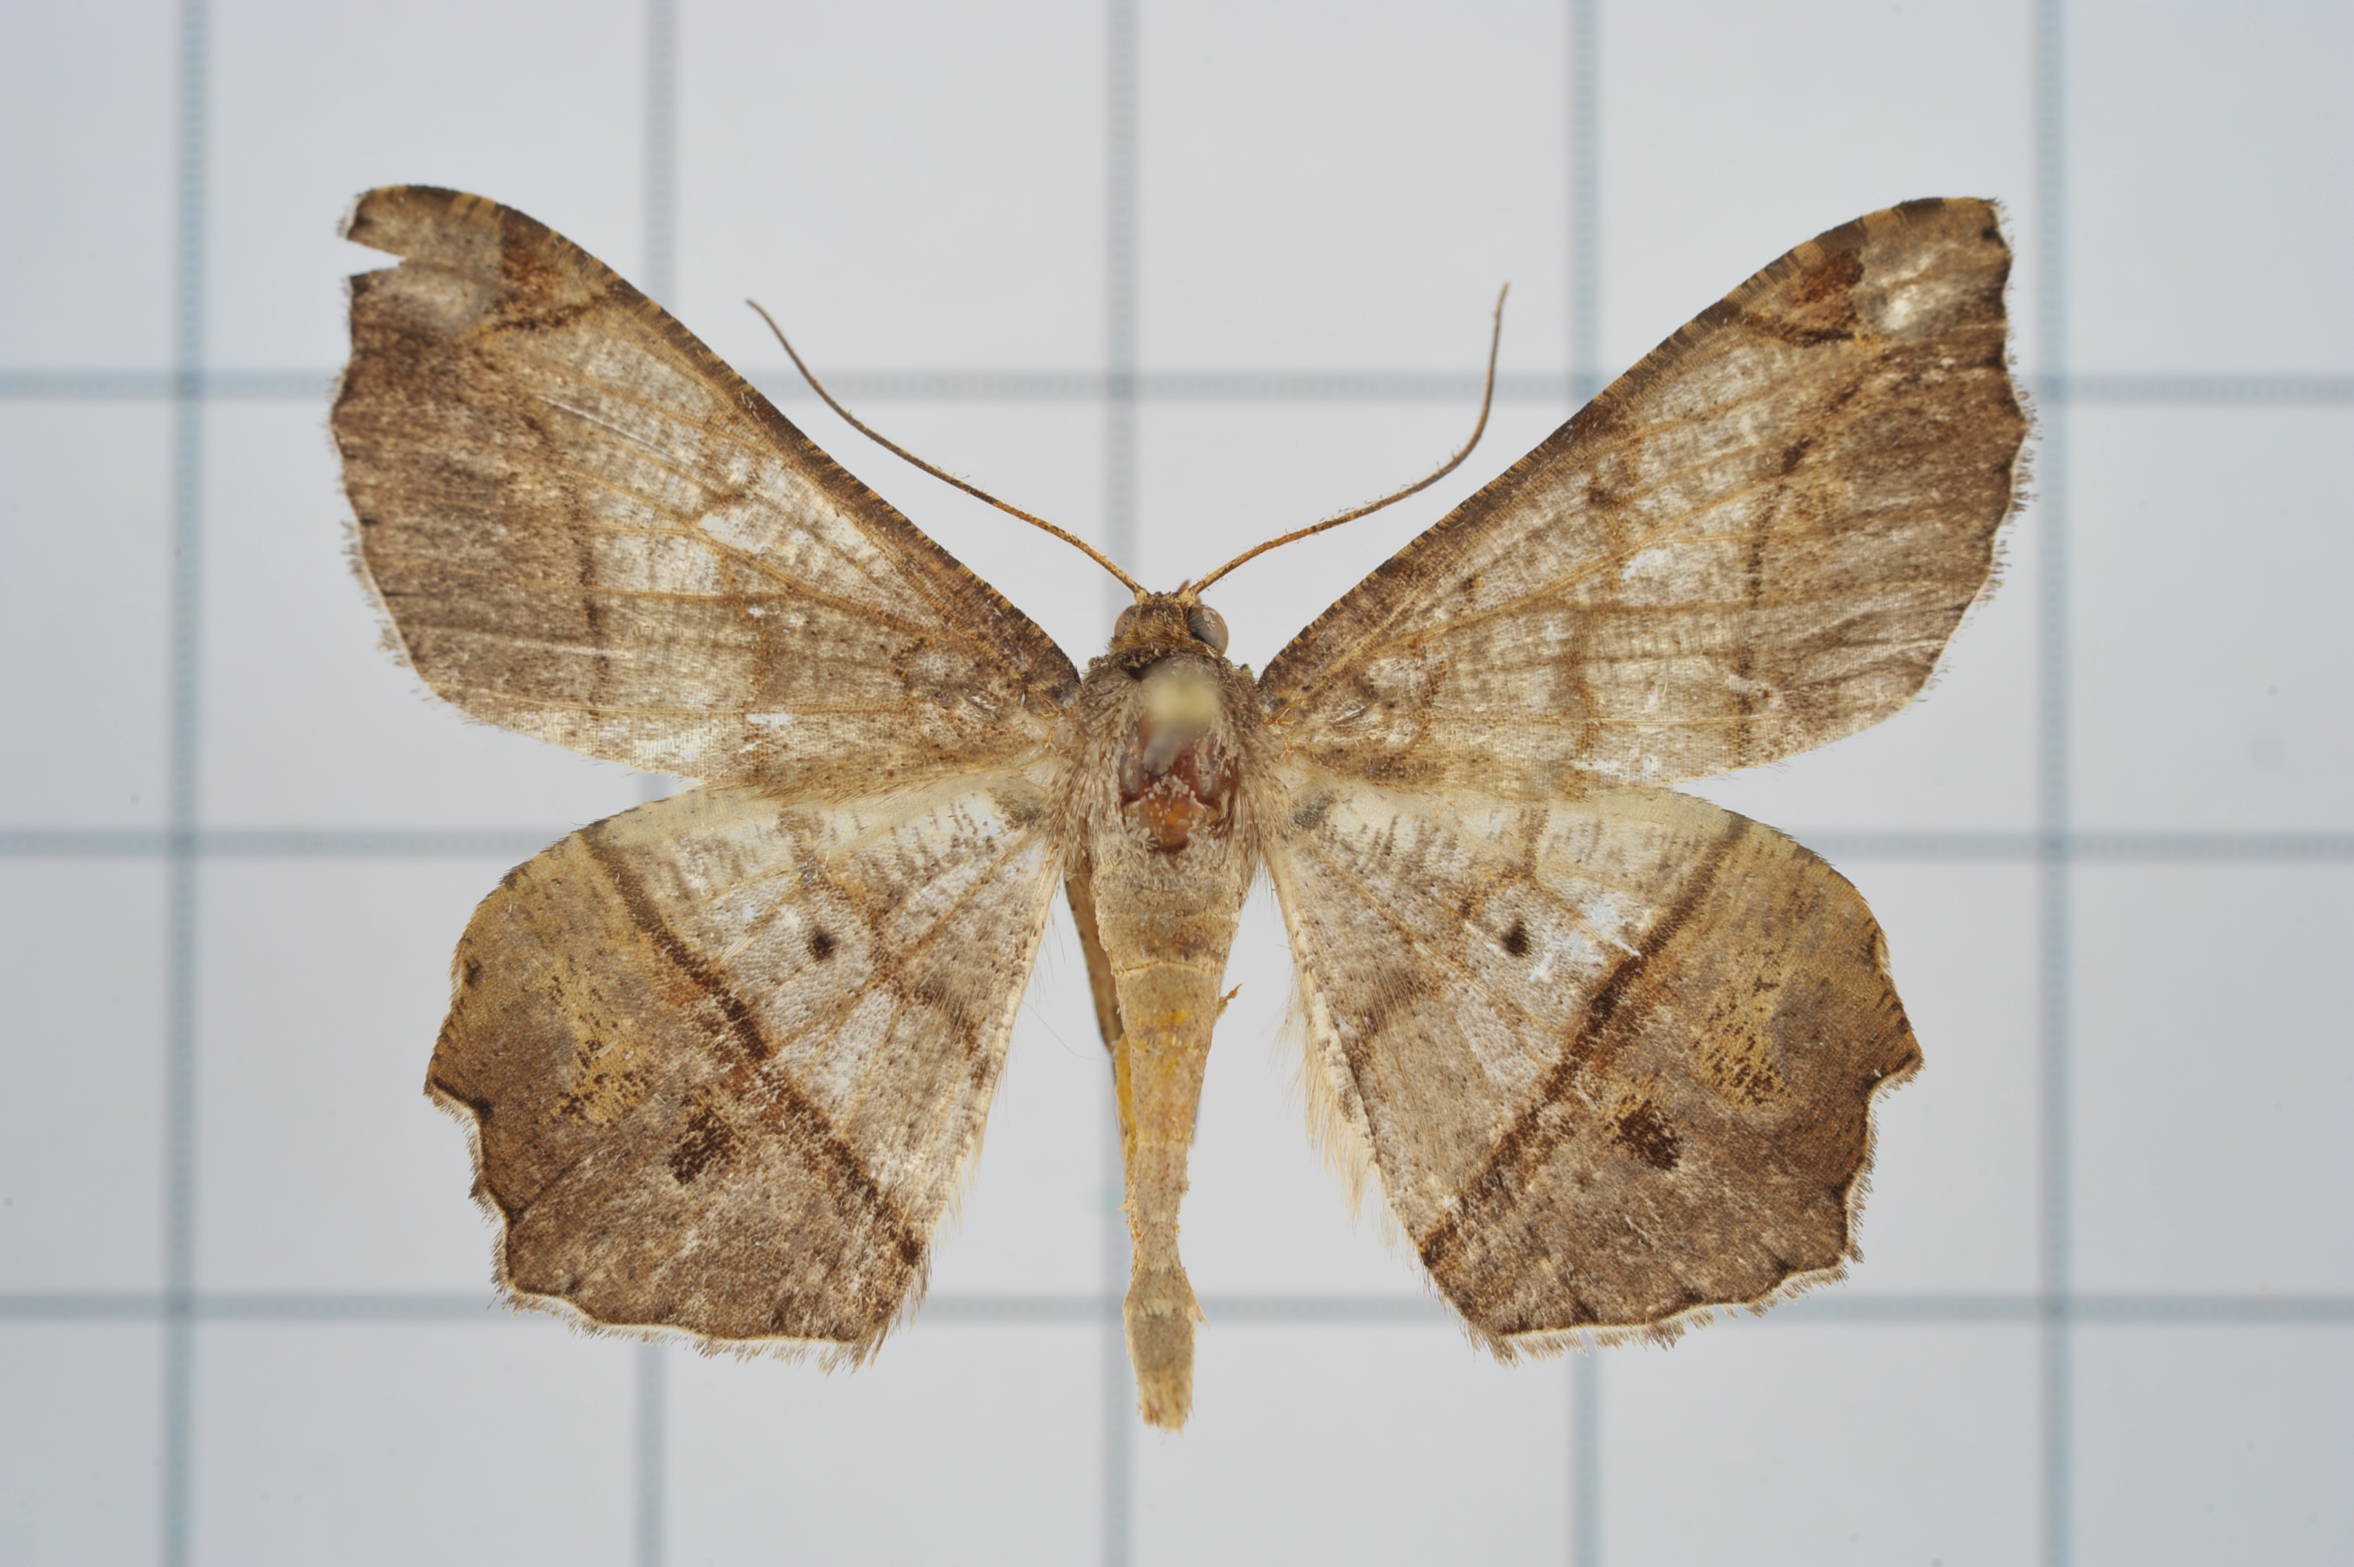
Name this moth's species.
Chiasmia monticolaria notia
